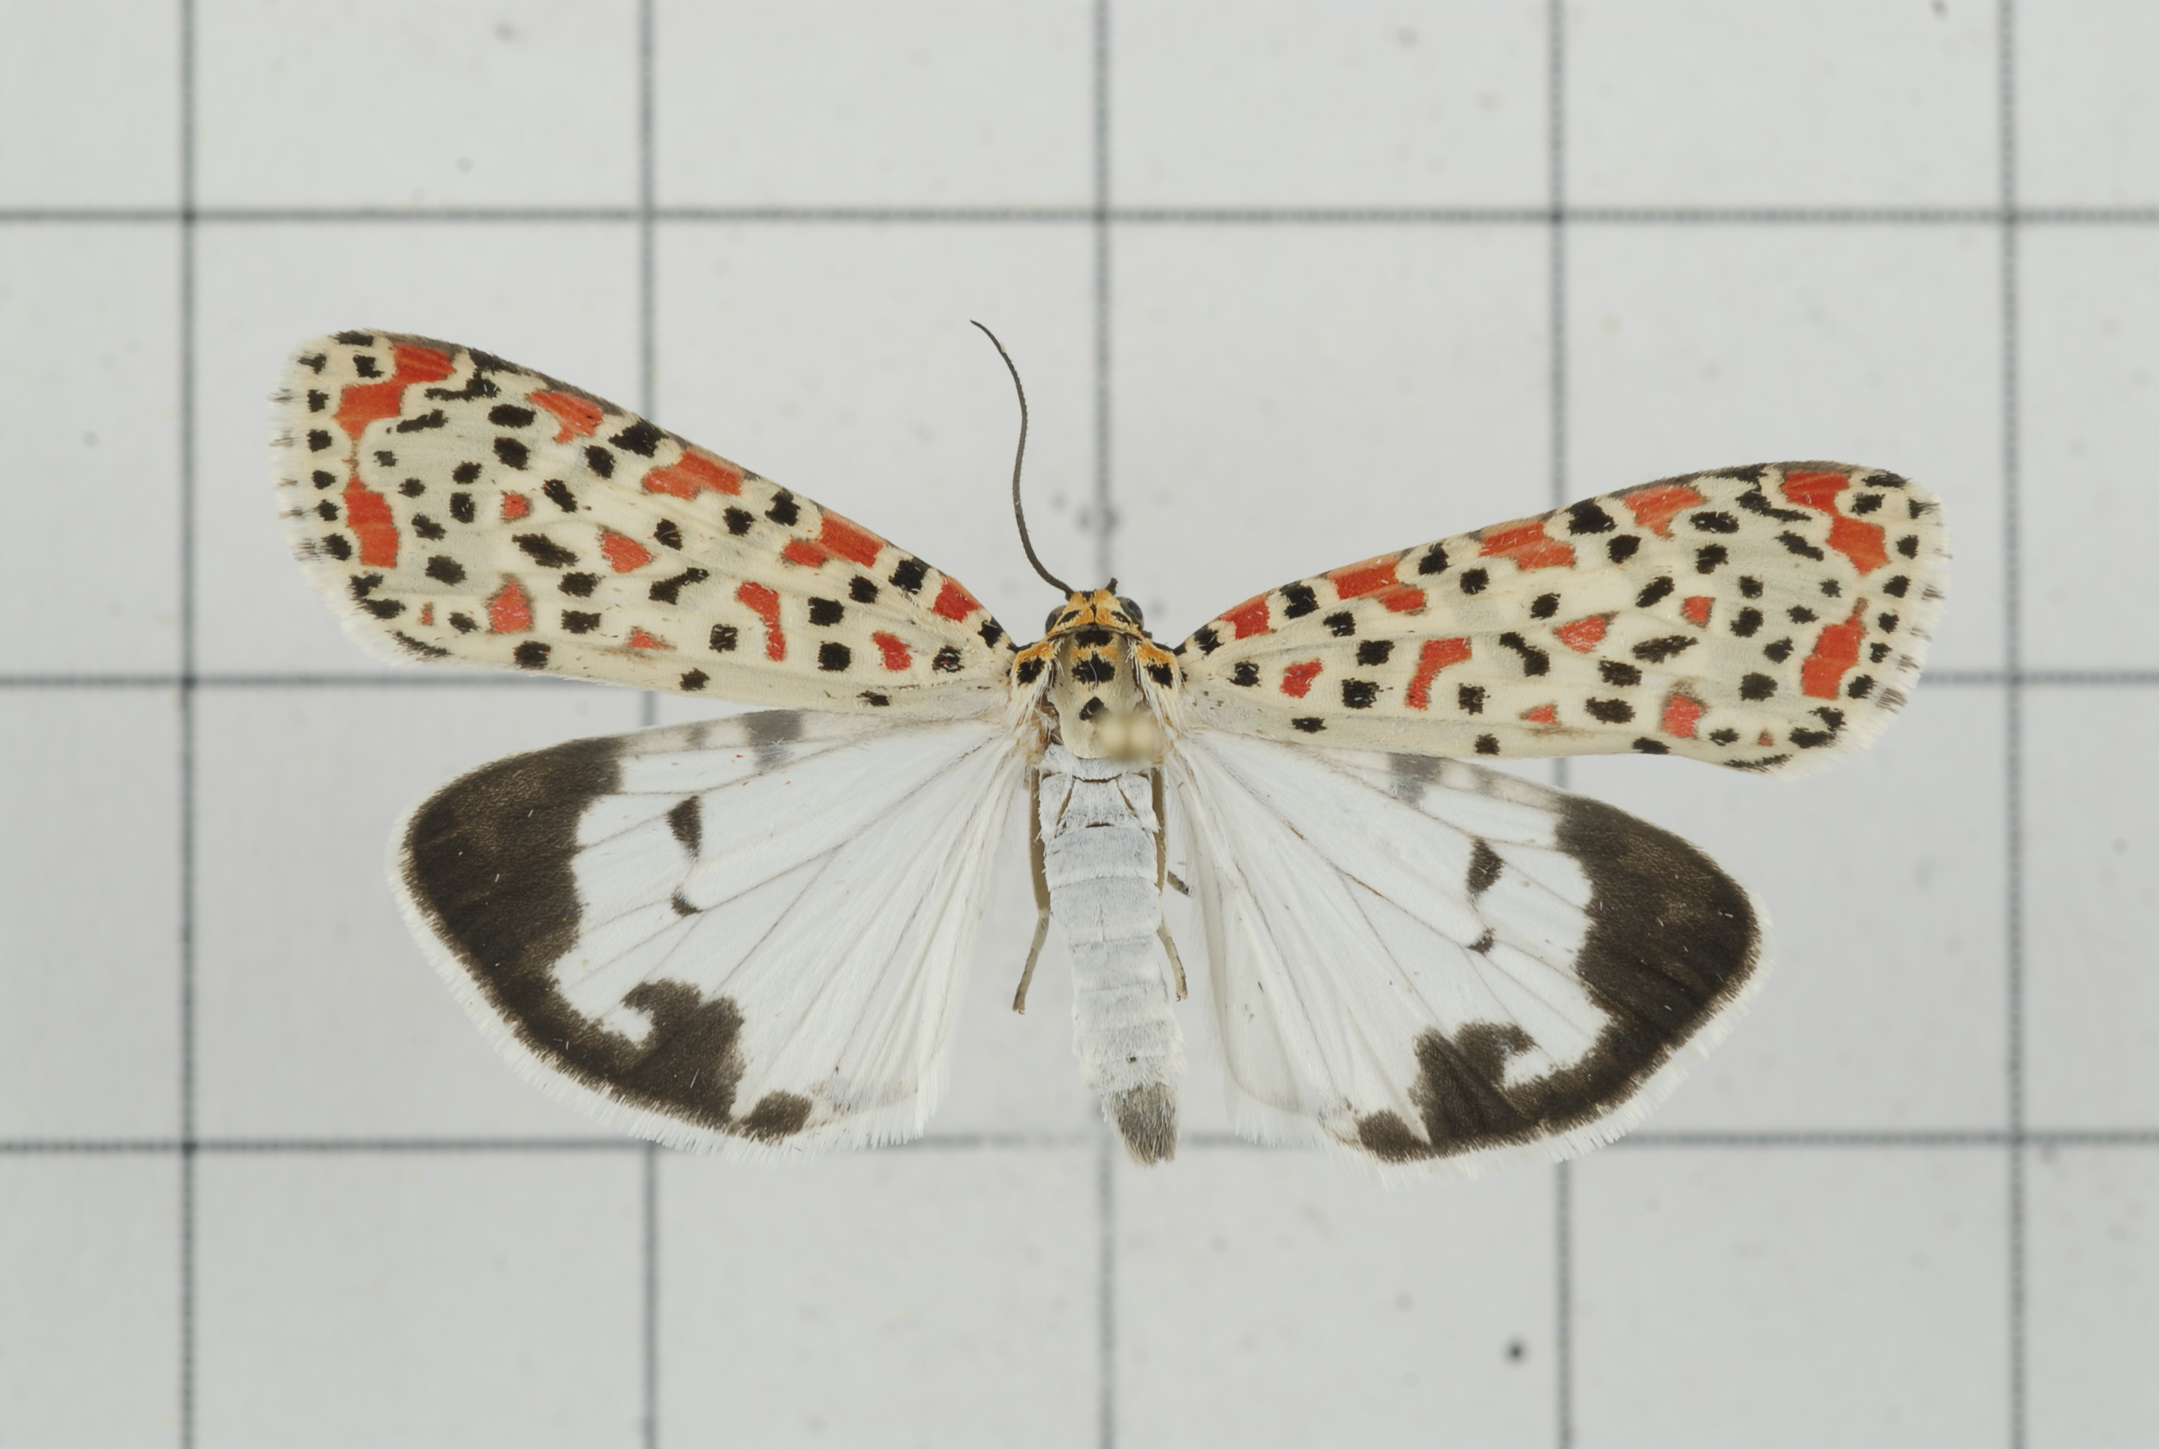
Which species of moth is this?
Utetheisa lotrix lotrix
